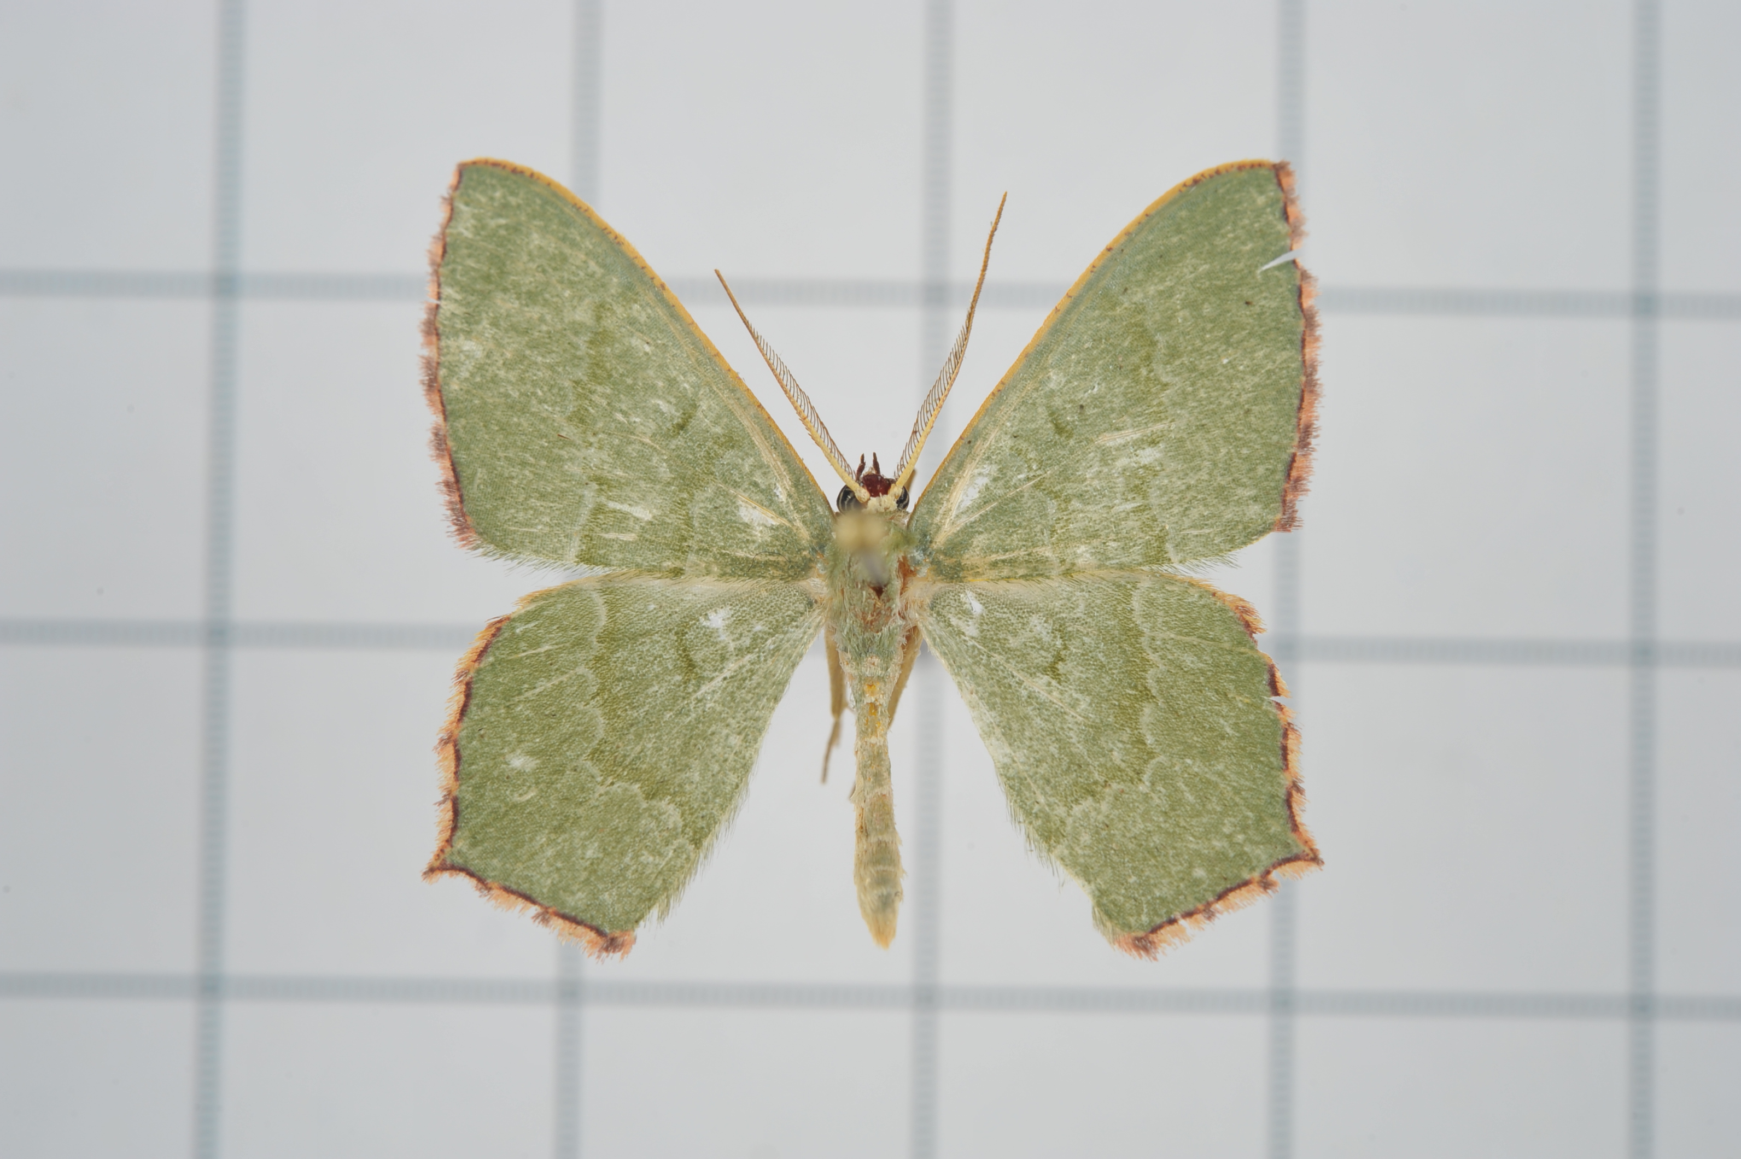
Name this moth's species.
Maxates rufolimbata
